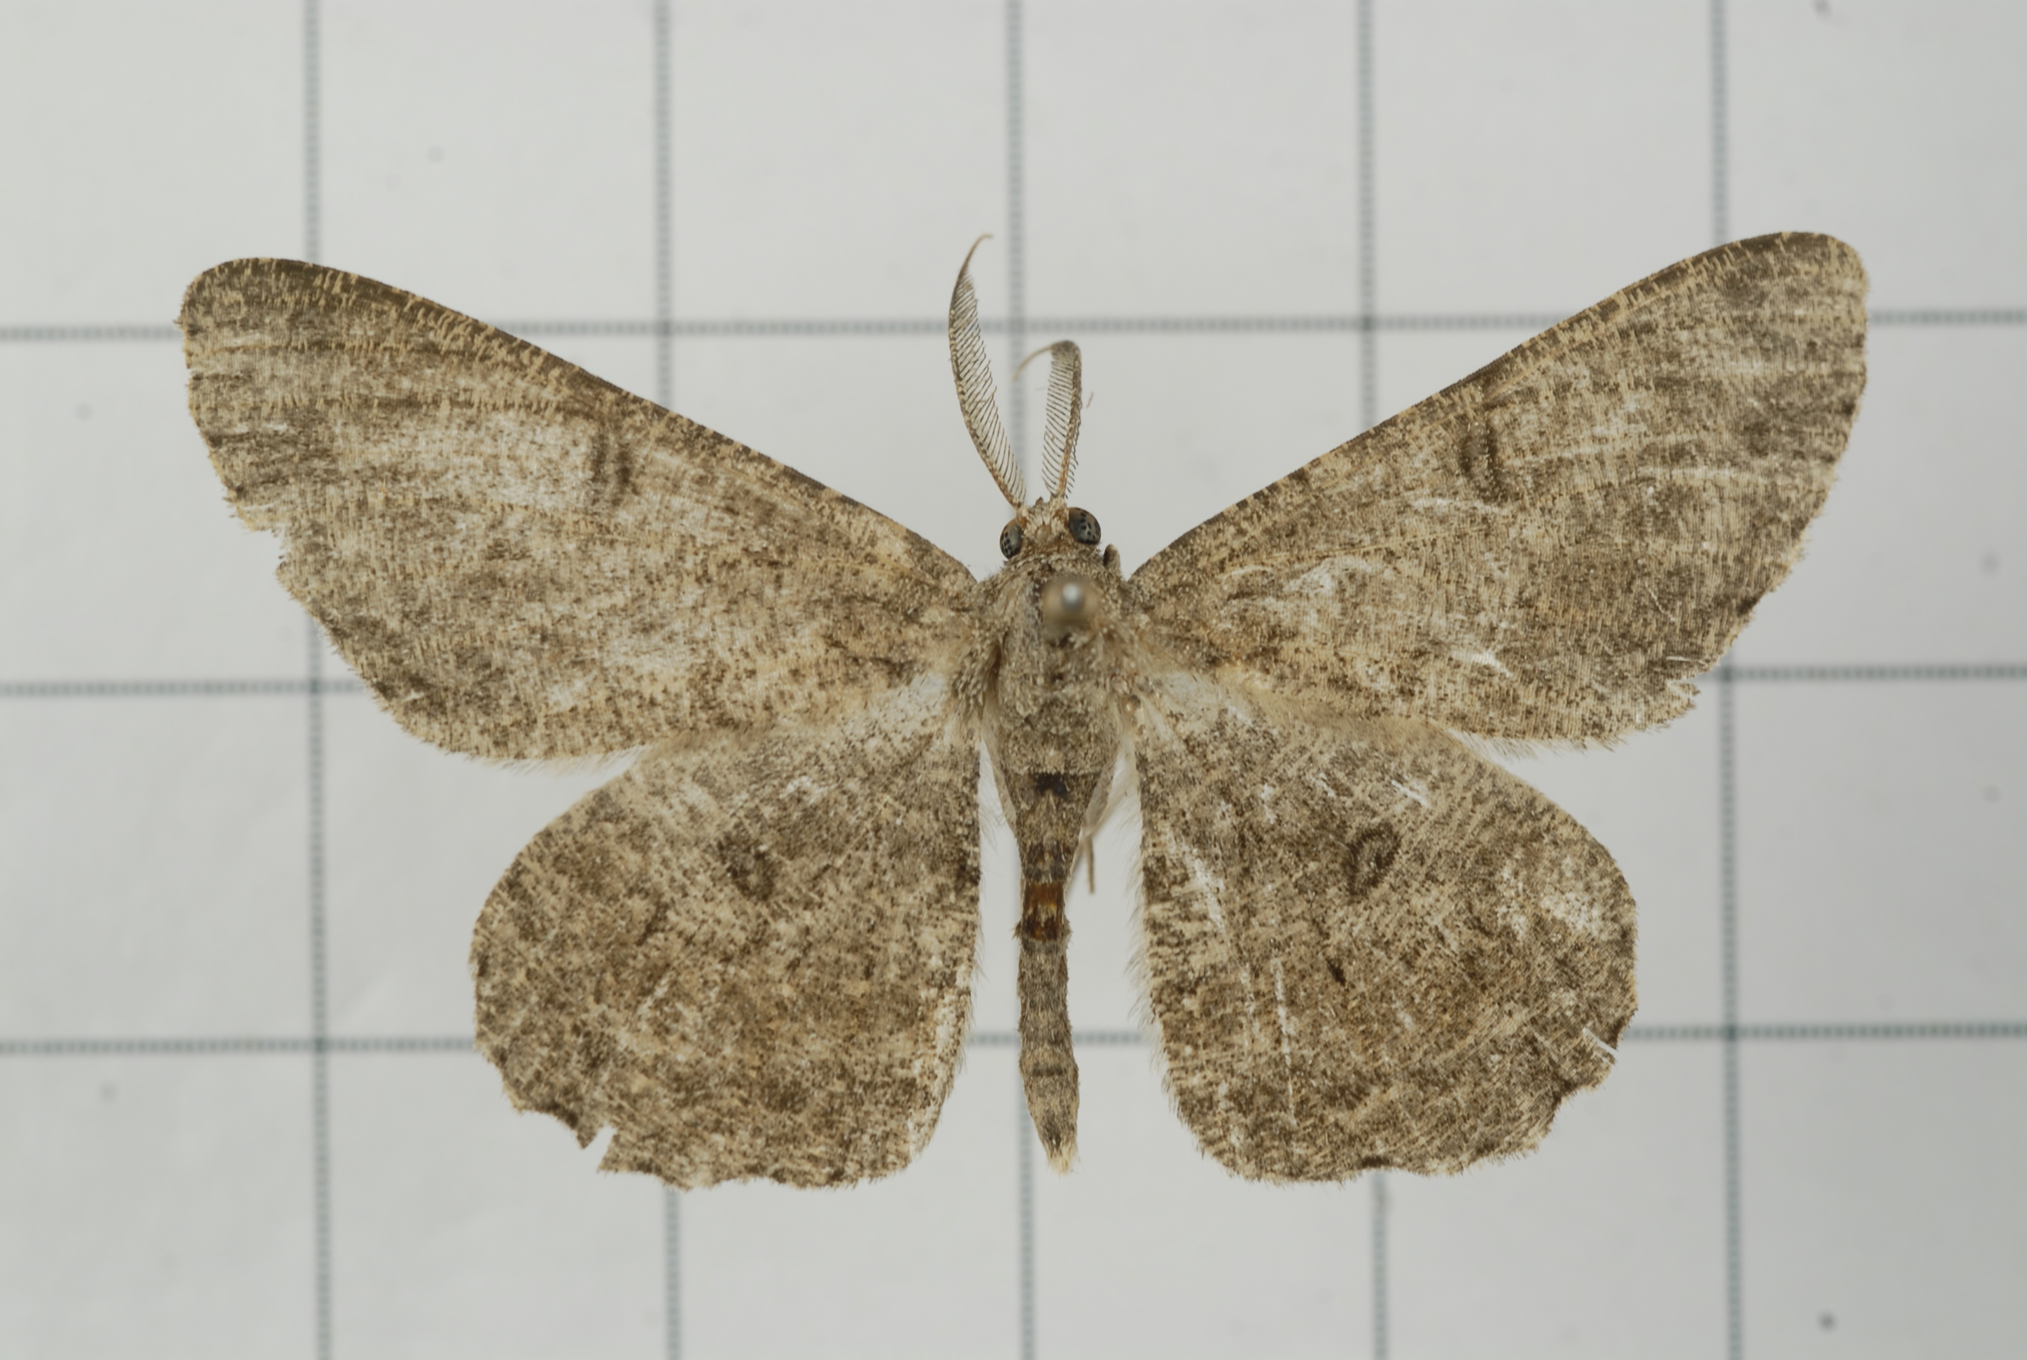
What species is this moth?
Hypomecis punctinalis glos
